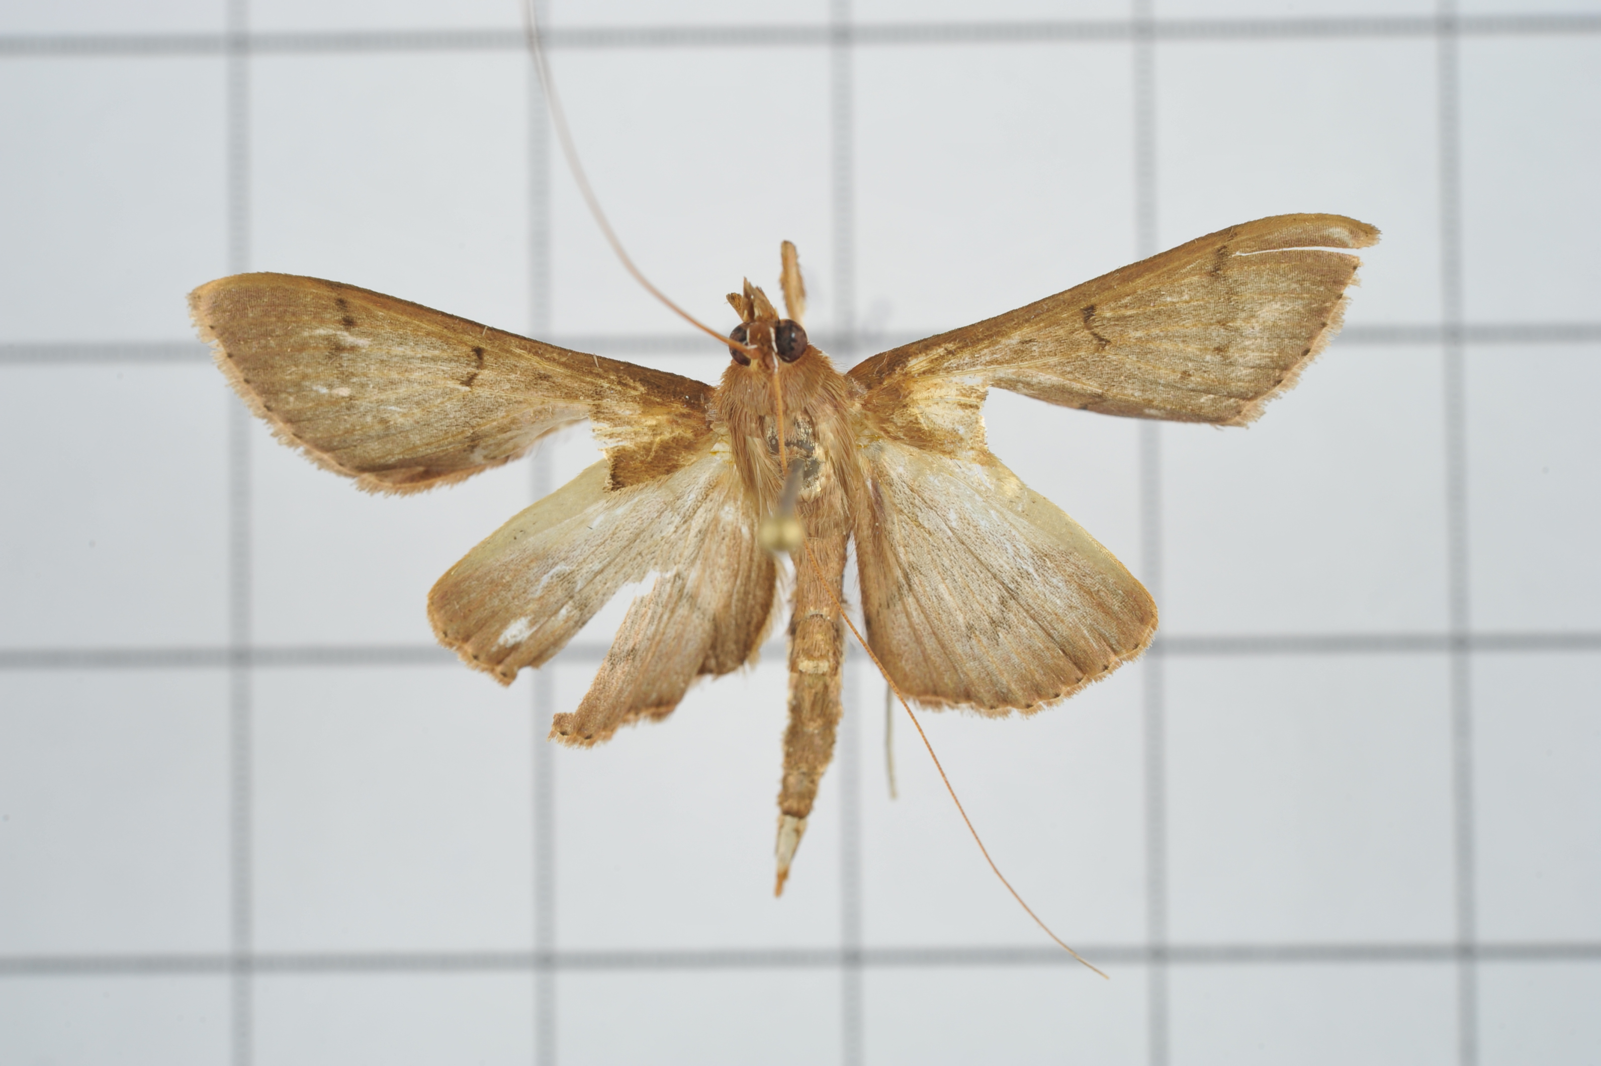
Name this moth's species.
Tetridia caletoralis
